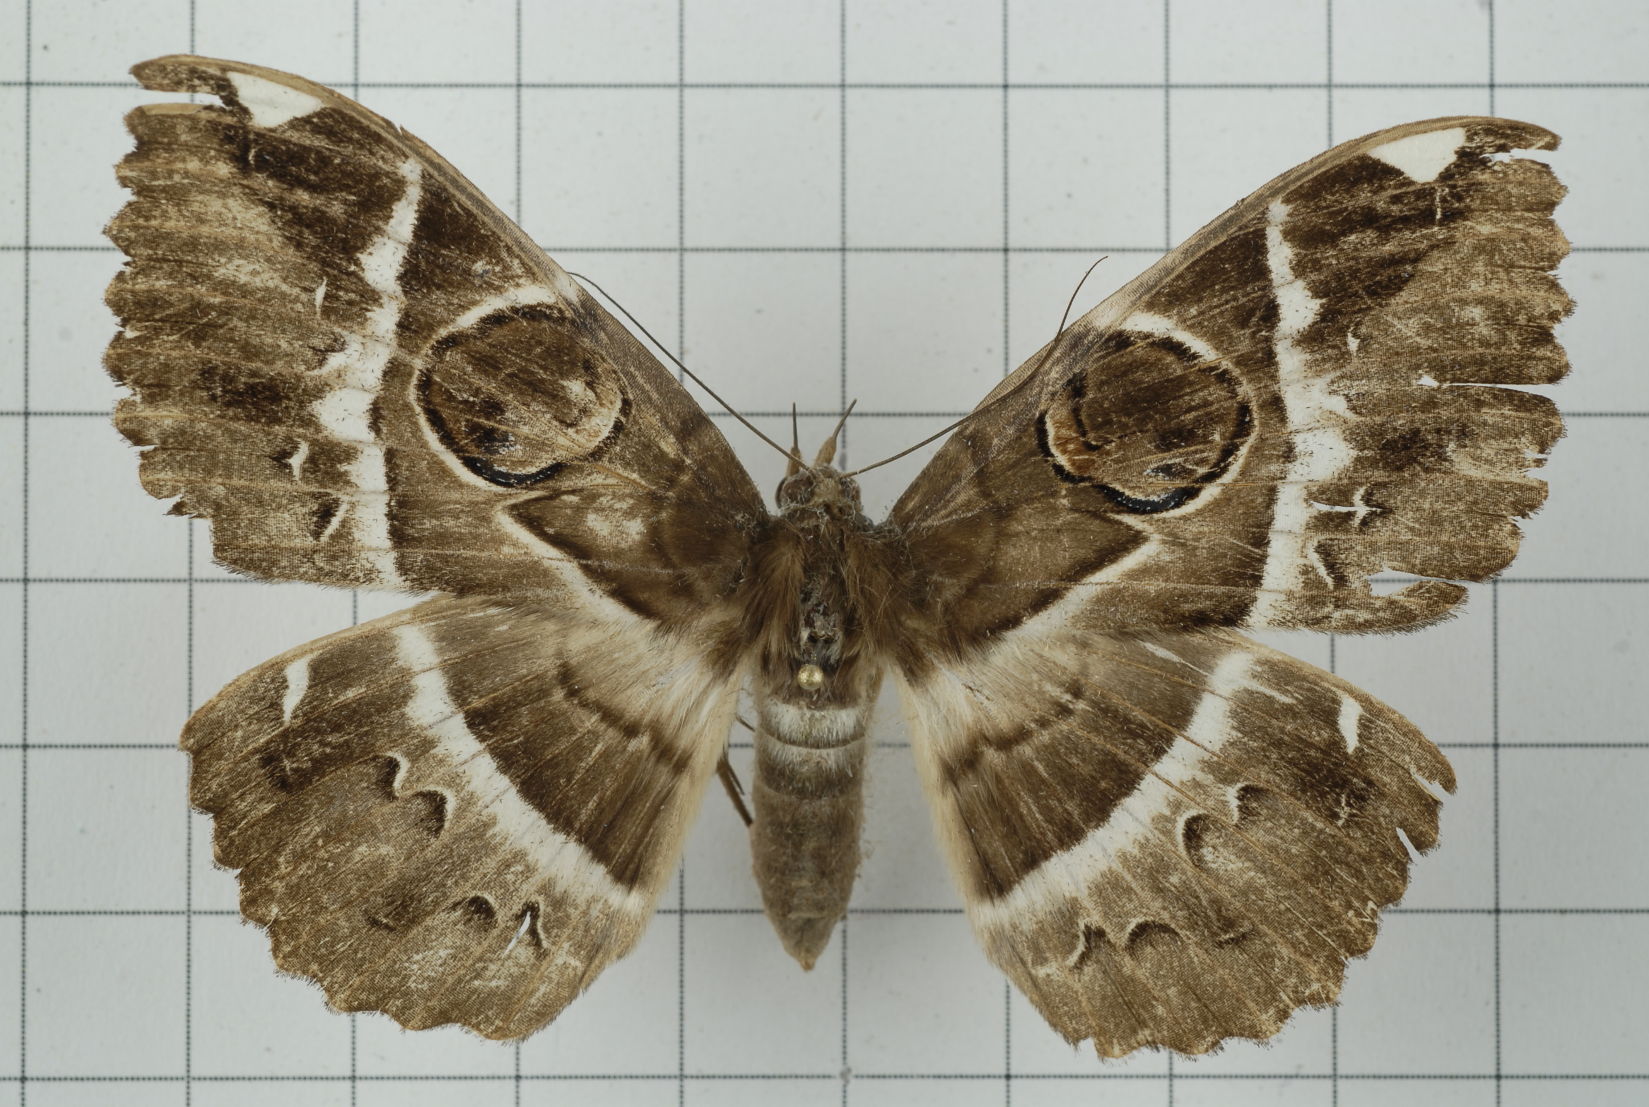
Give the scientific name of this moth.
Erebus ephesperis
